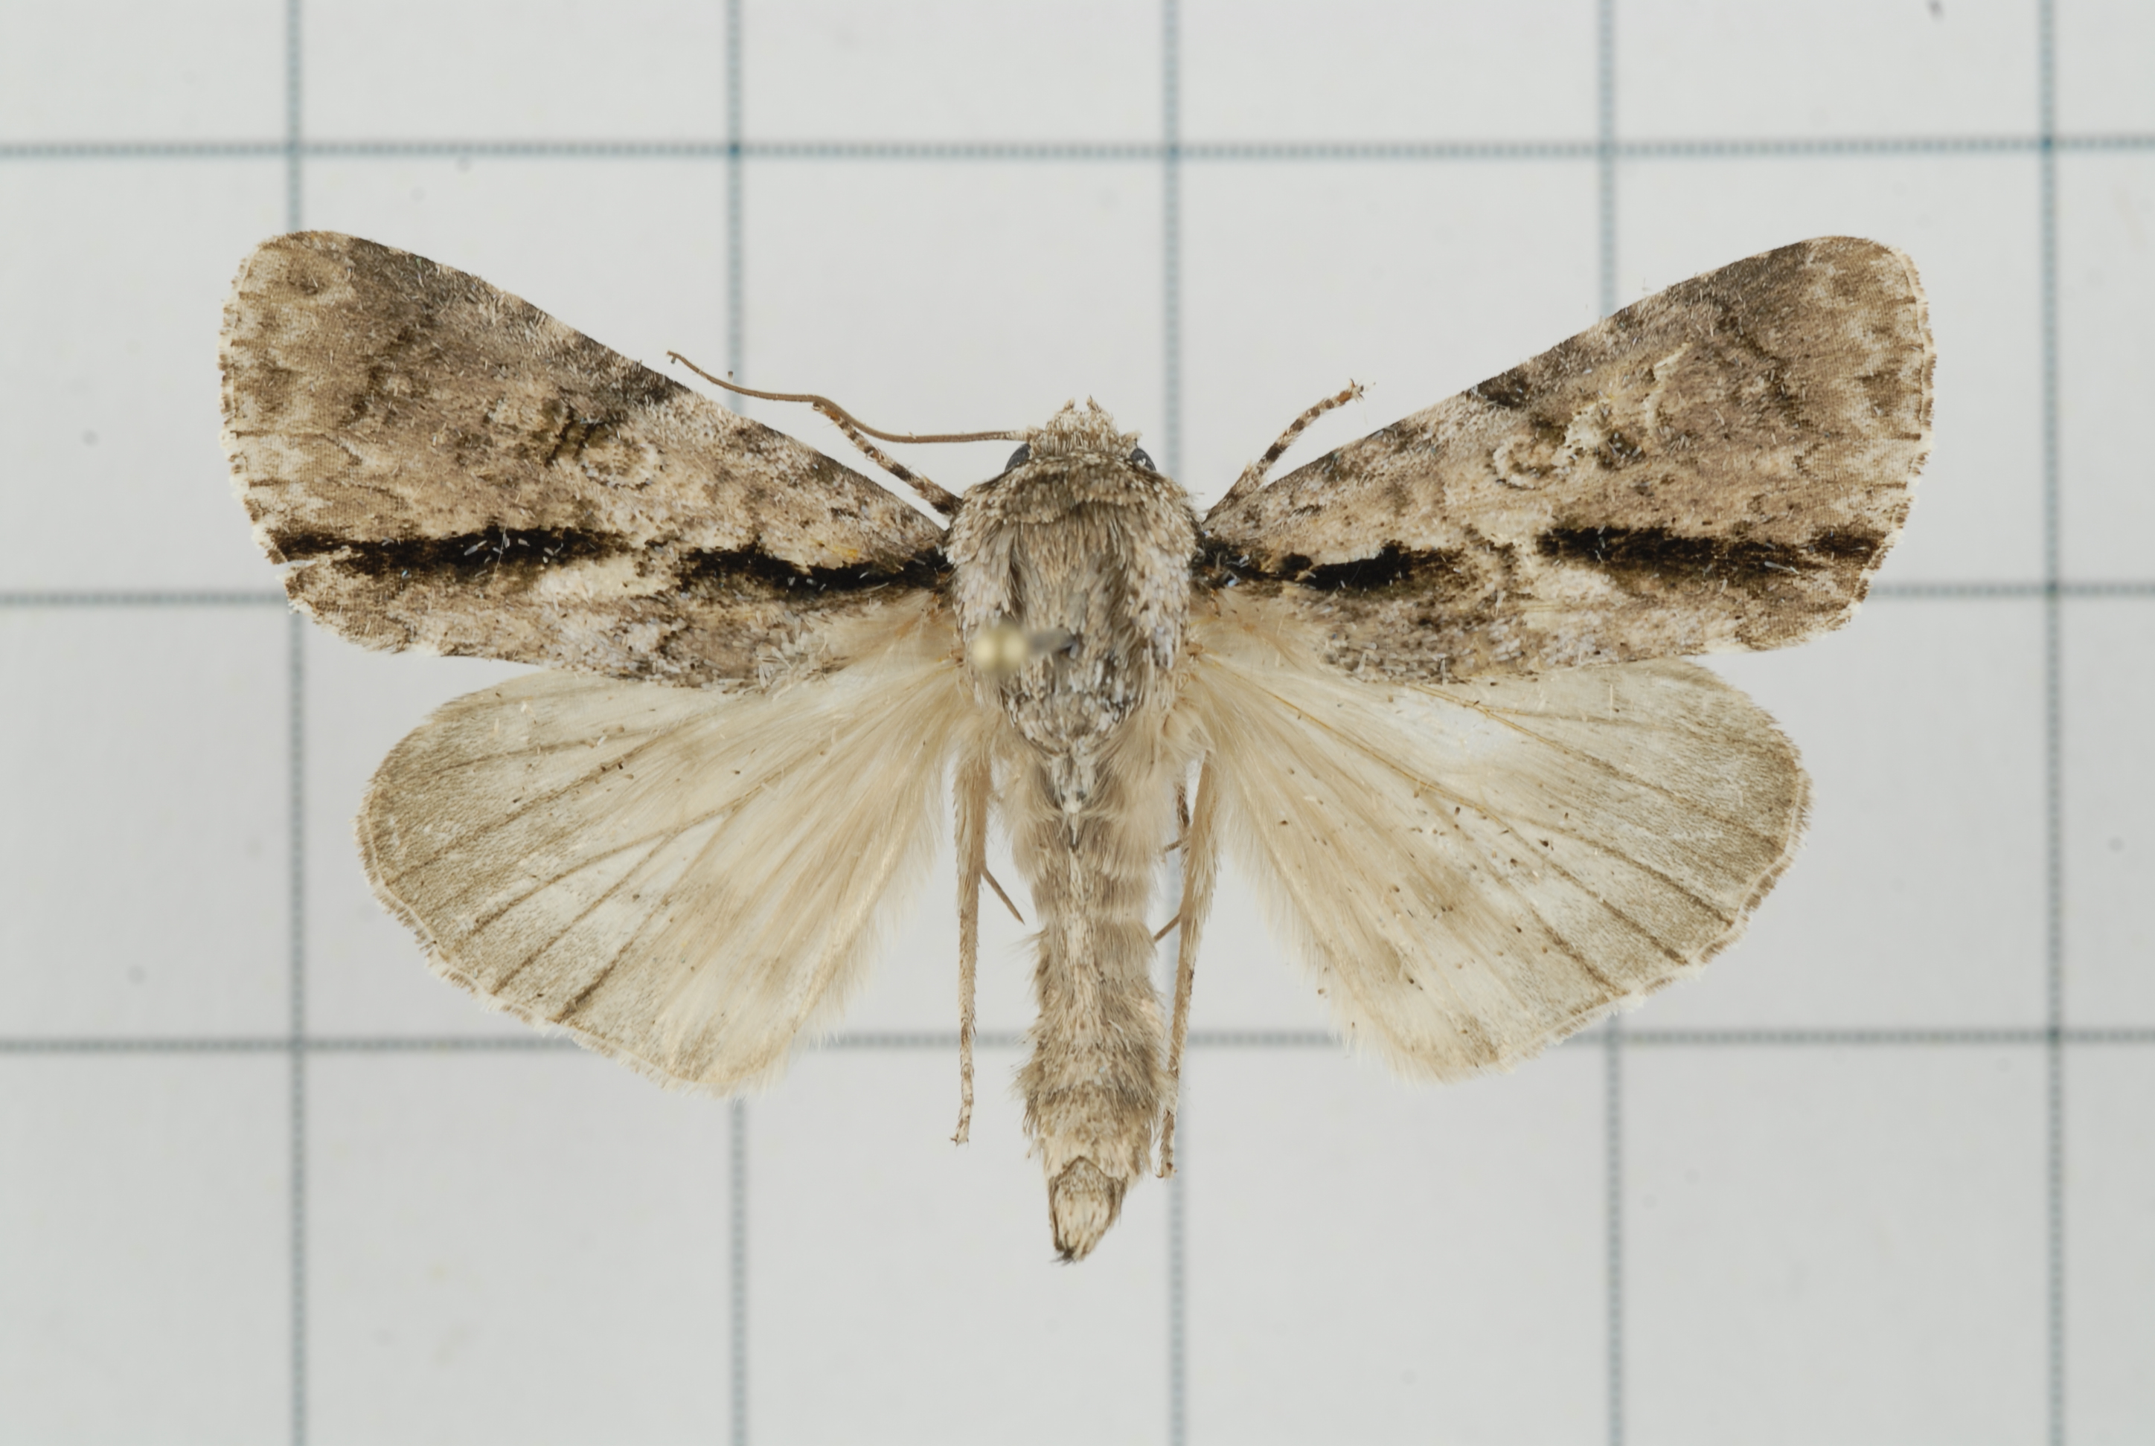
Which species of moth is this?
Fascionycta fasciata
